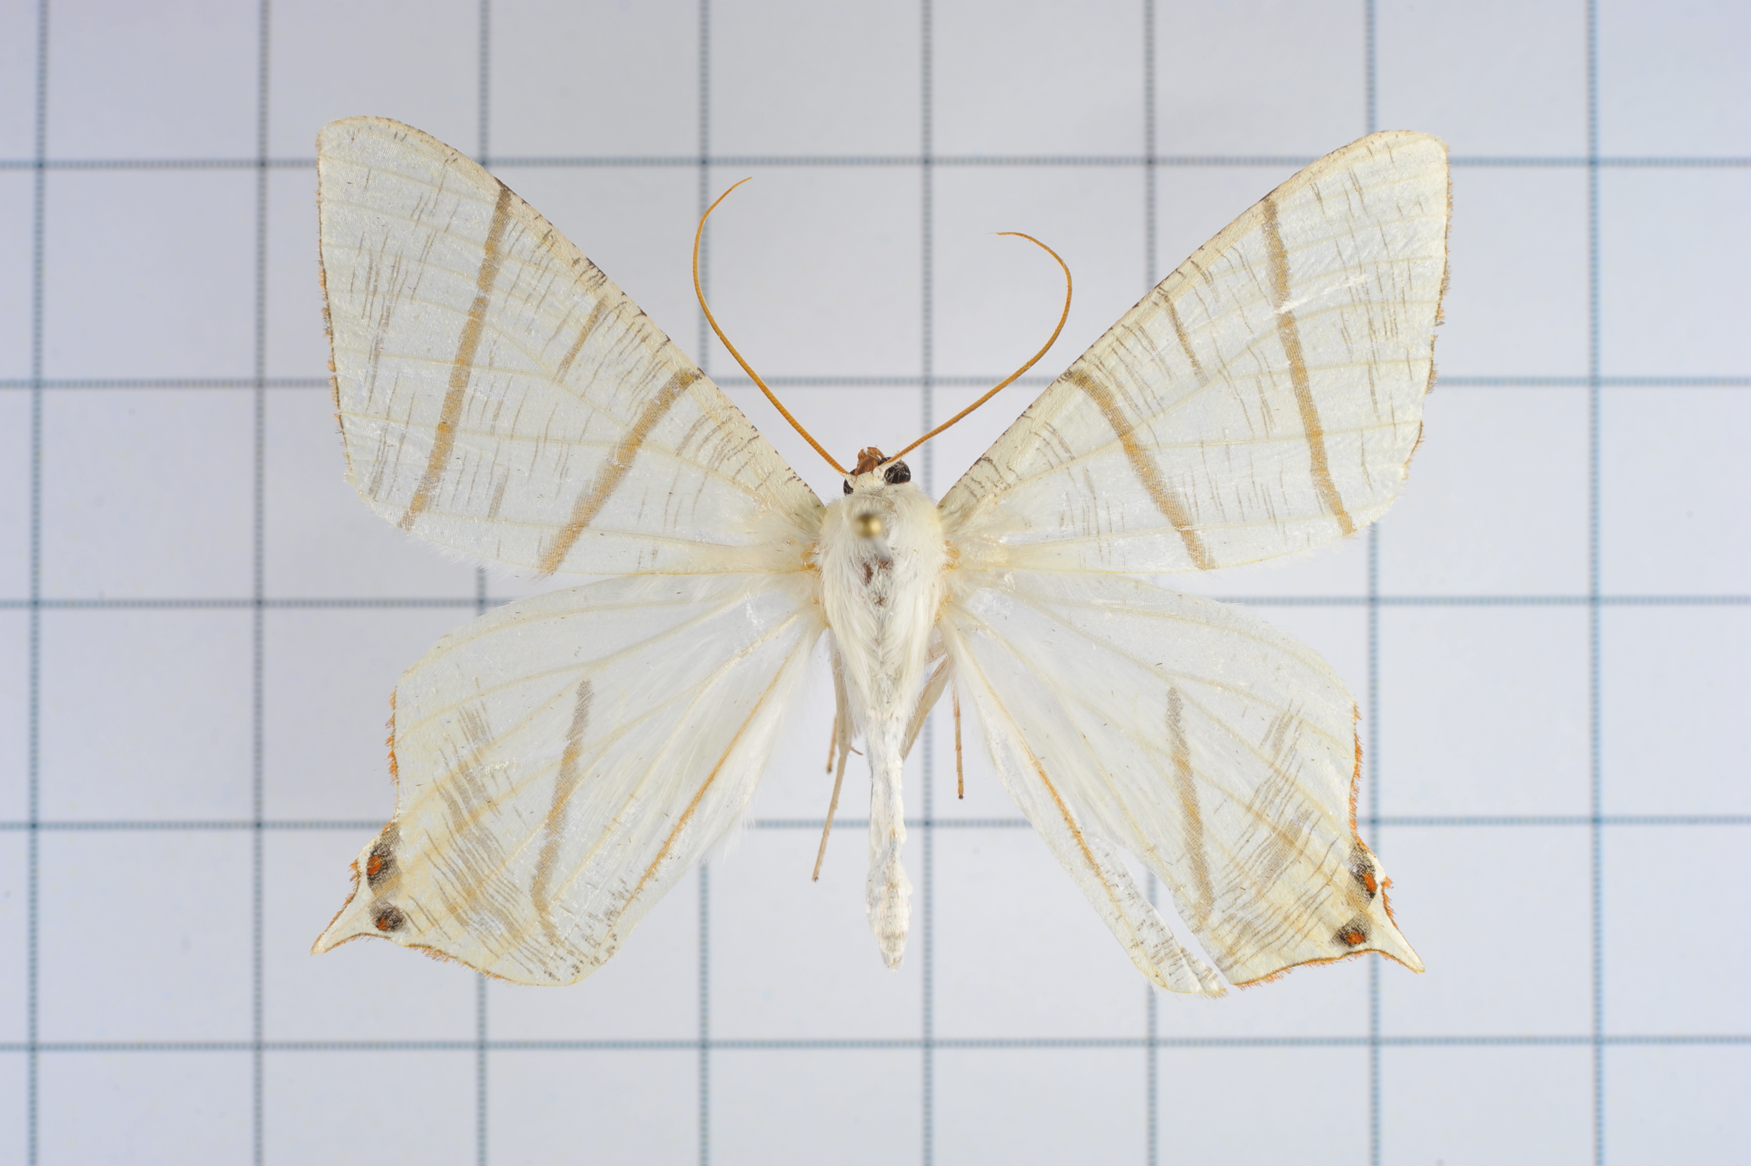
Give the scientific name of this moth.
Ourapteryx yerburii virescens
